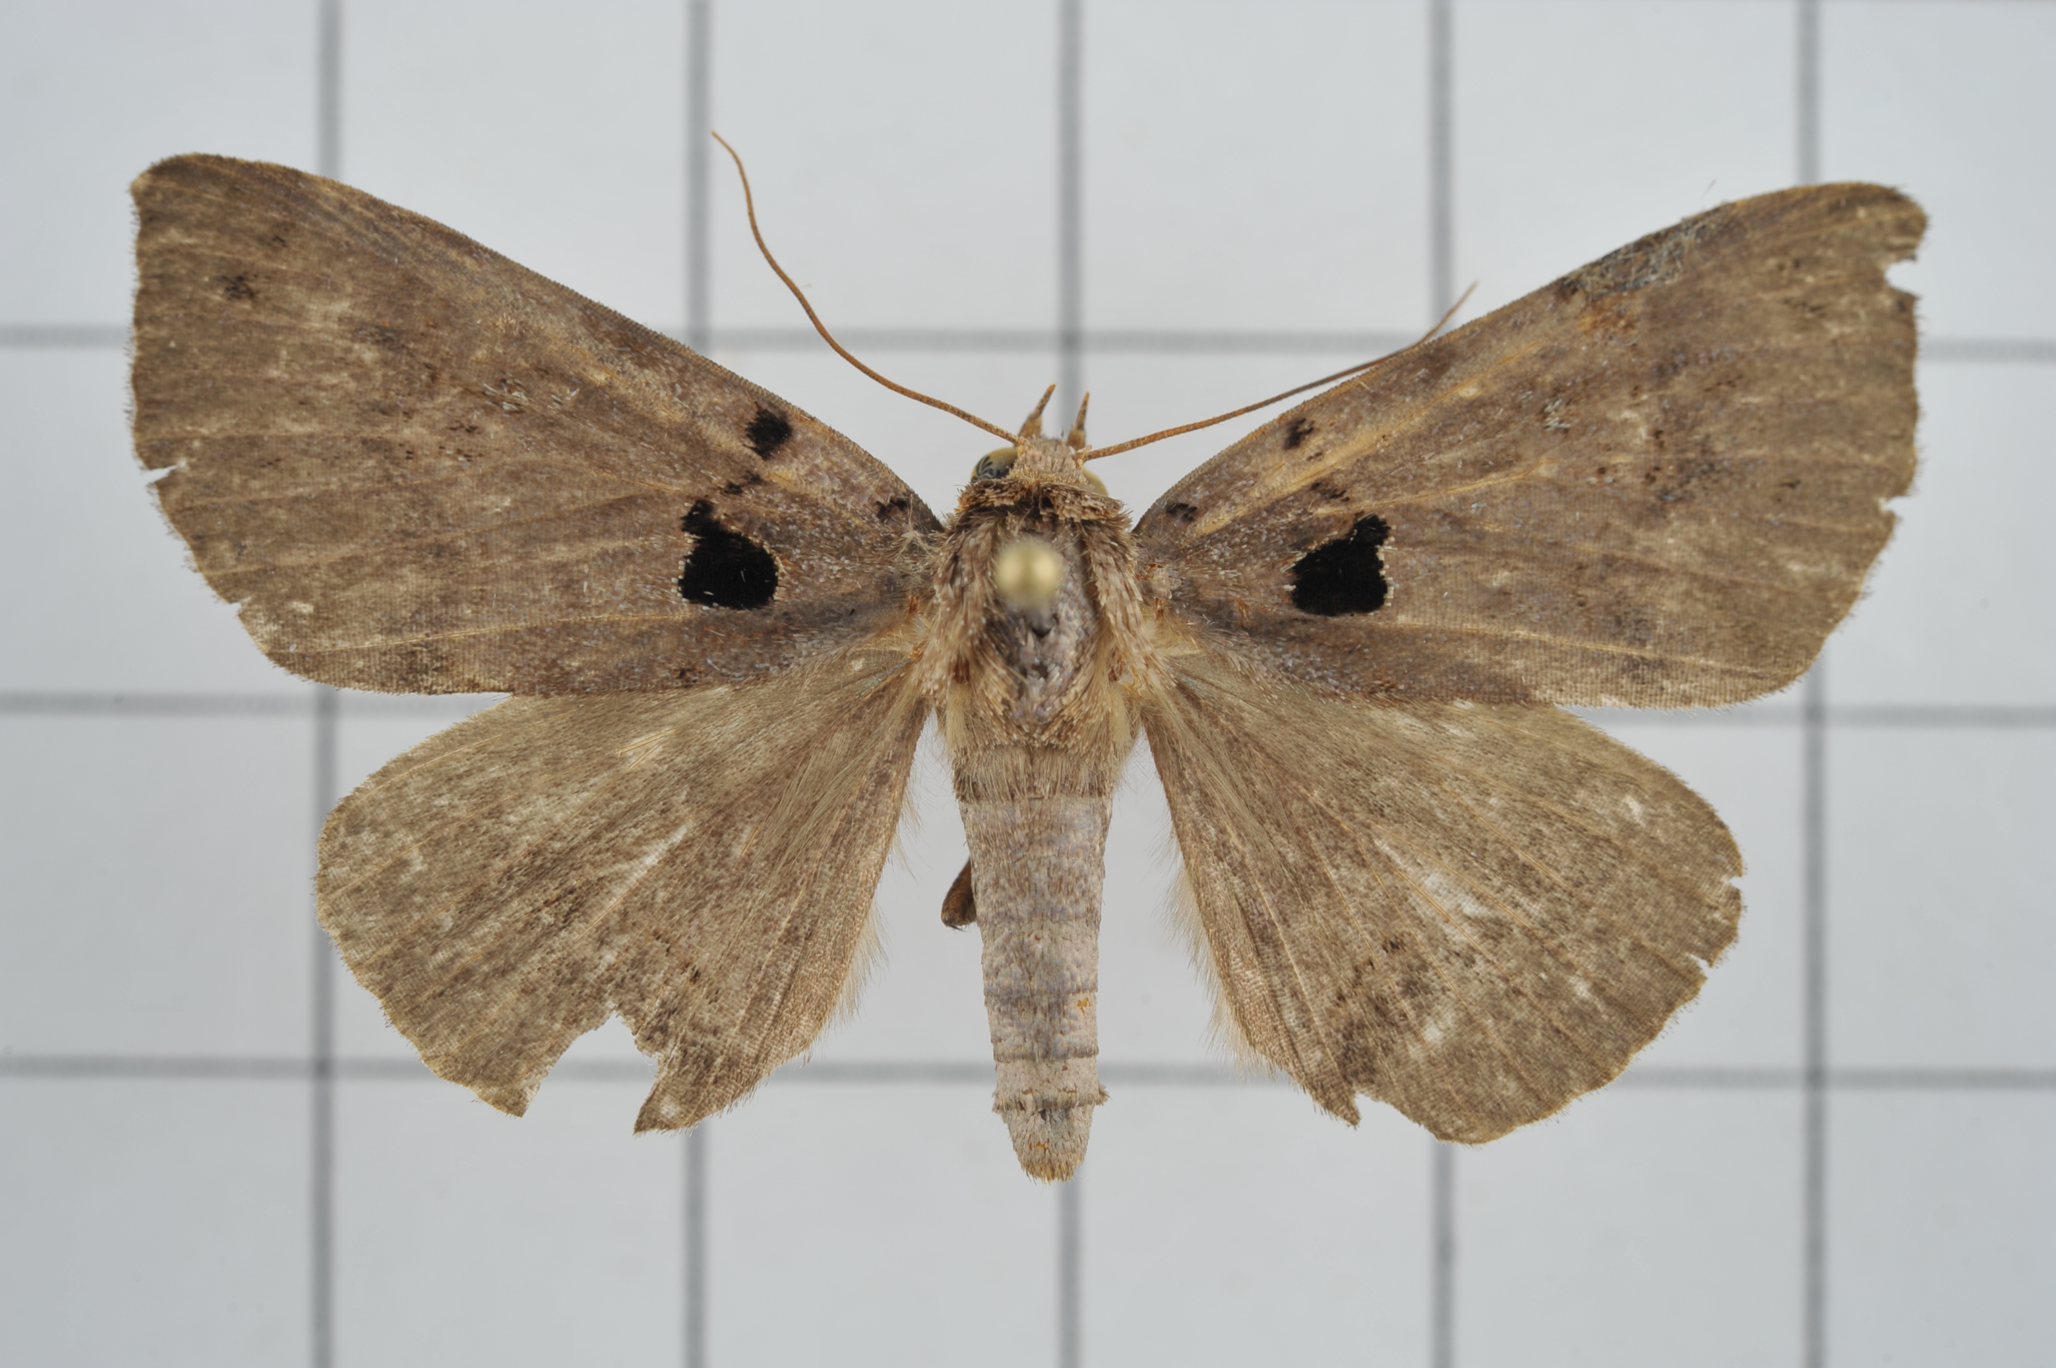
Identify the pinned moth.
Avatha bipartita
